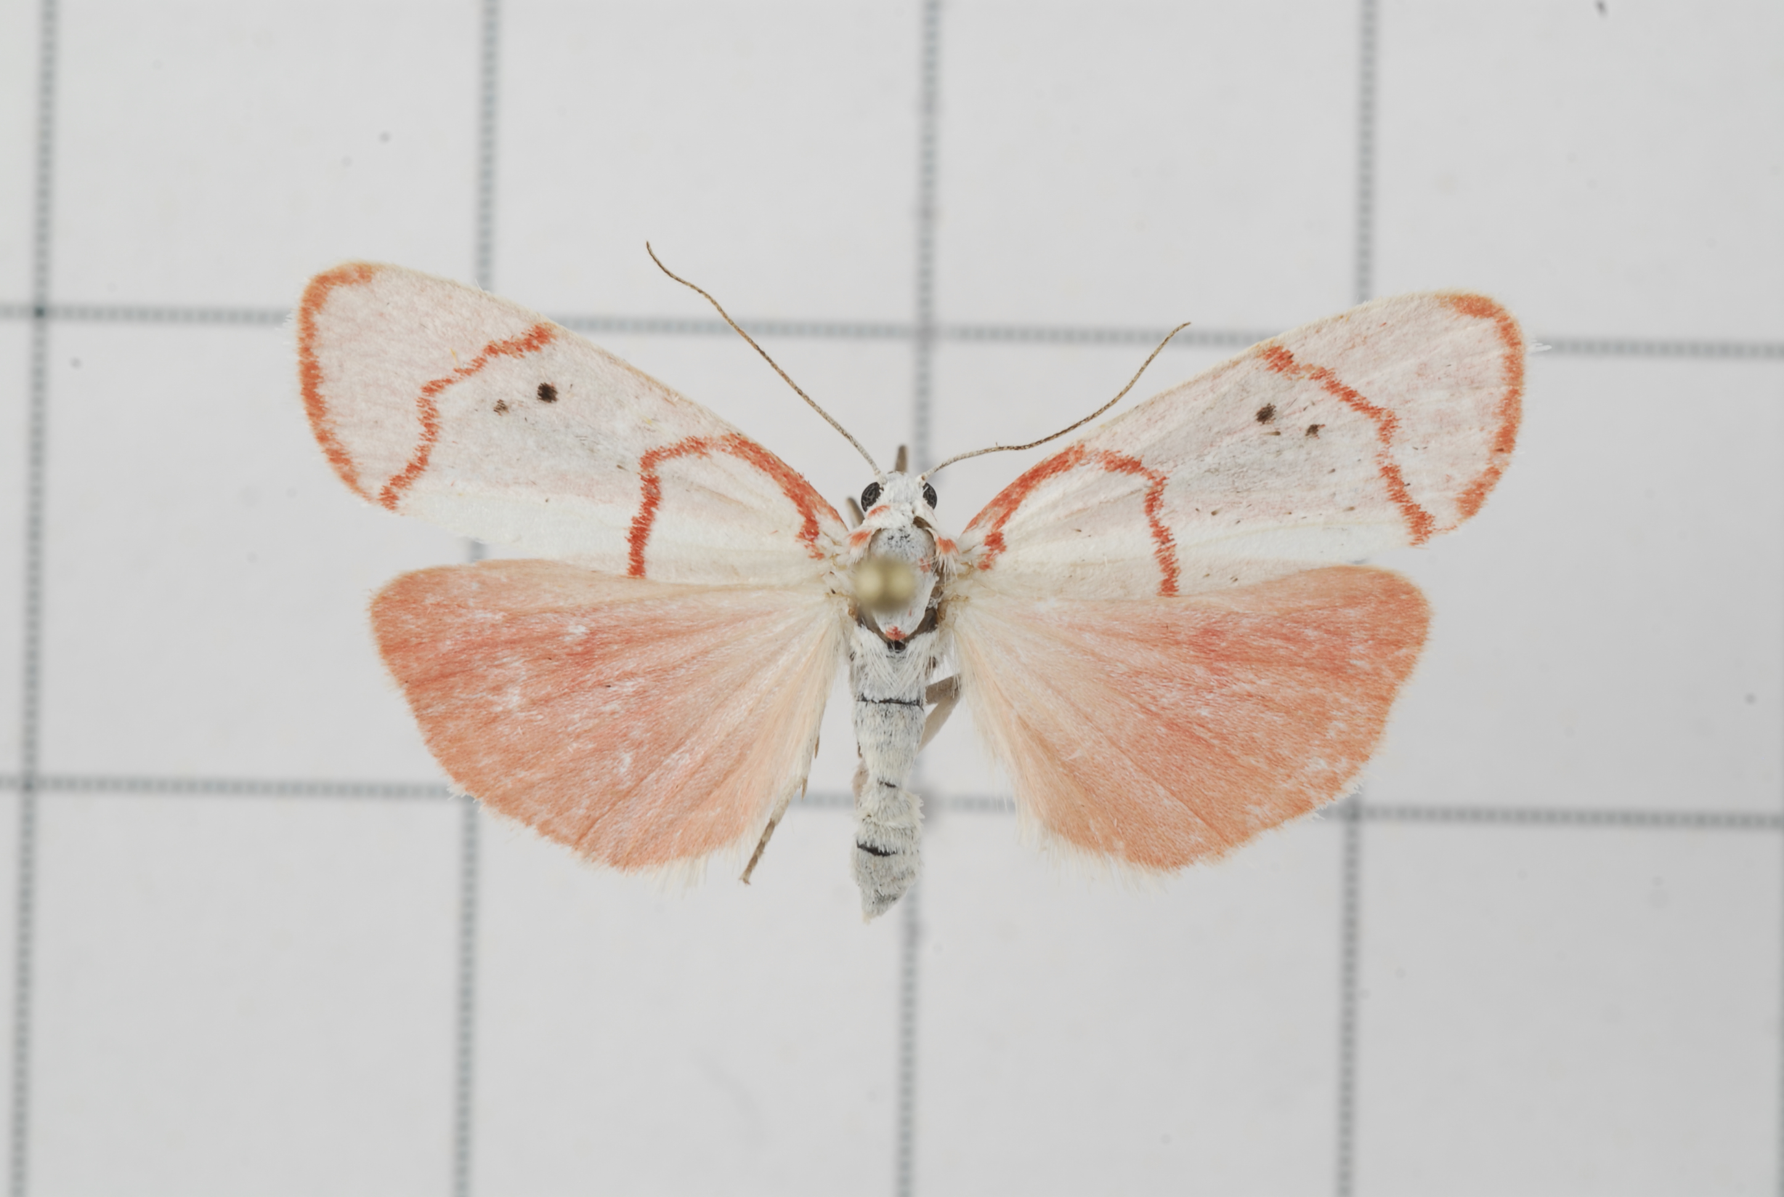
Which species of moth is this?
Cyana sanguinea
